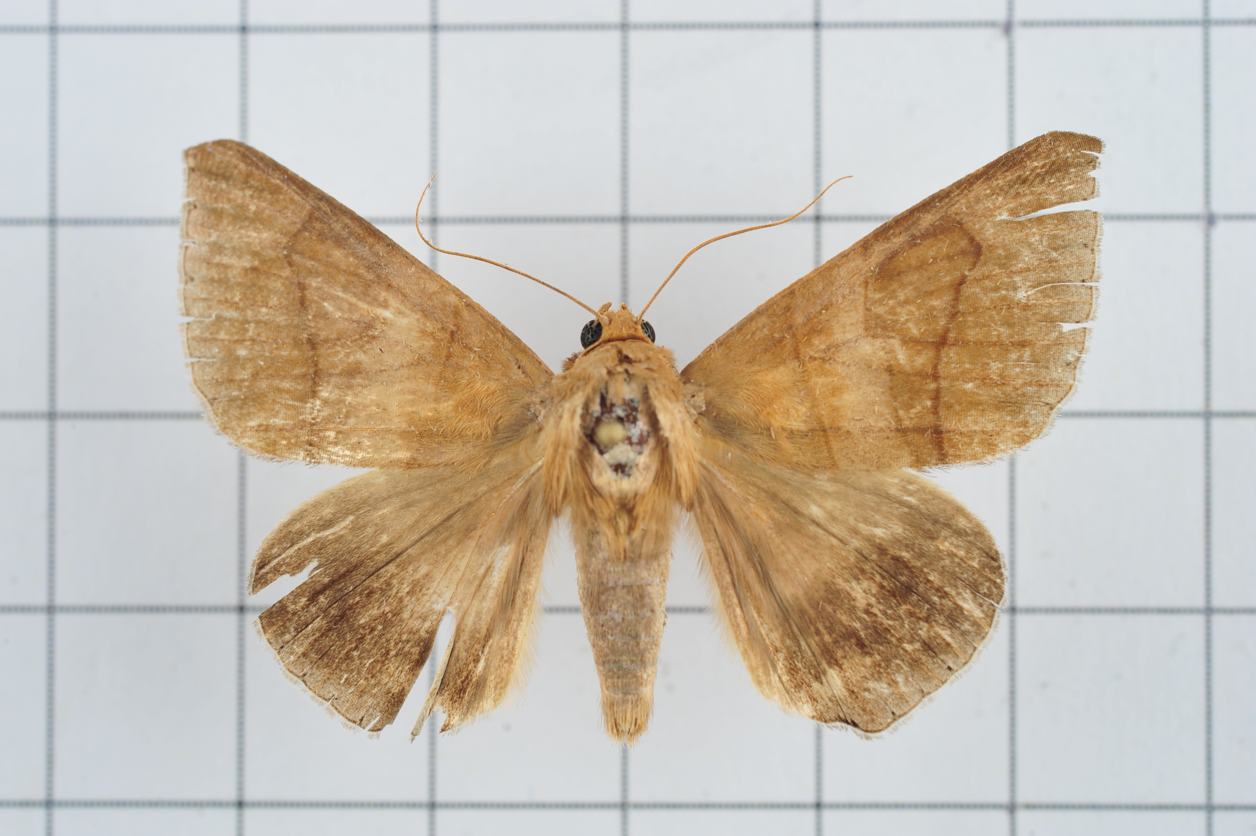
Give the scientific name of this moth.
Bastilla absentimacula
